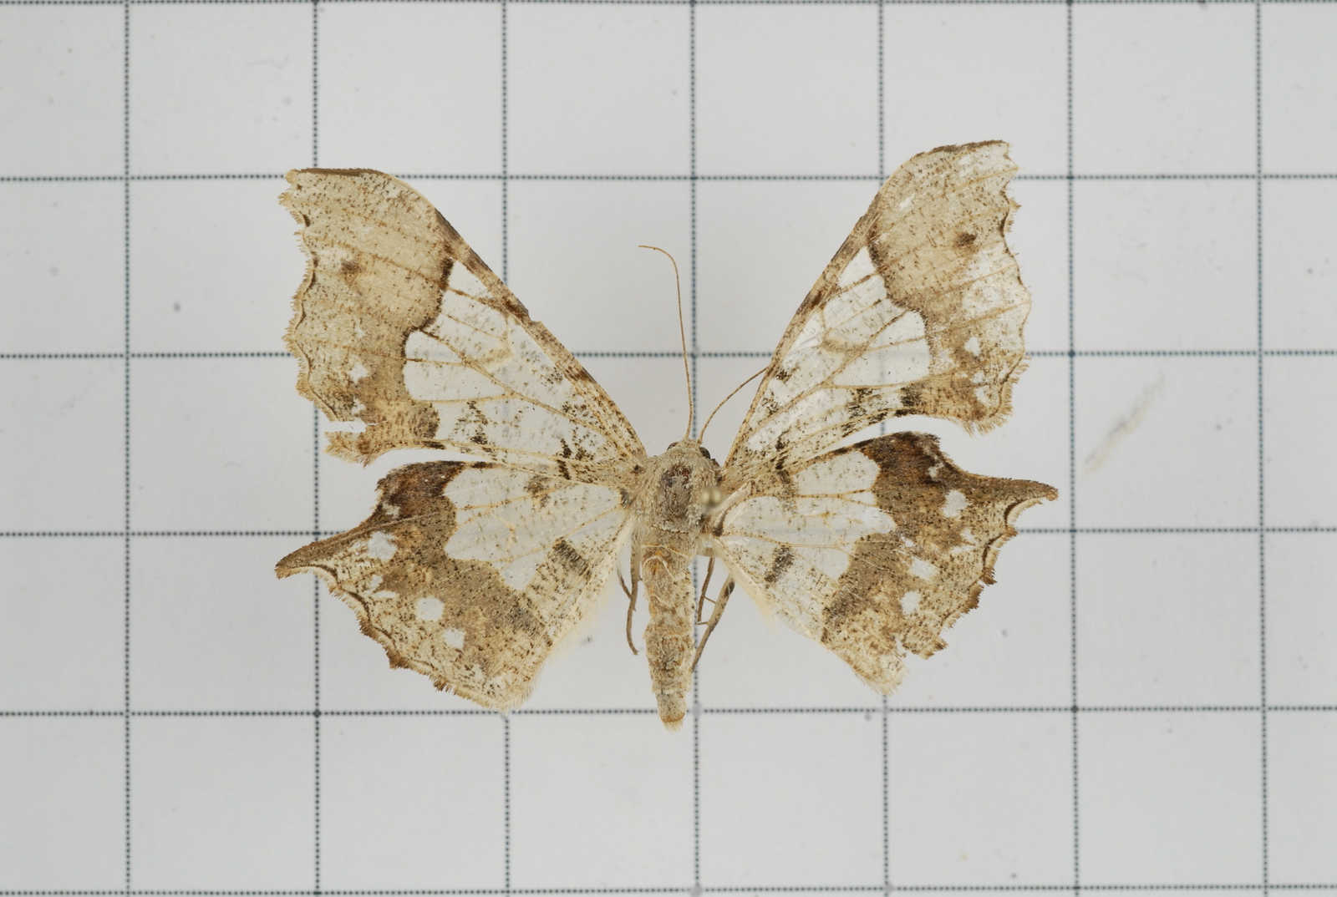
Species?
Krananda semihyalina
